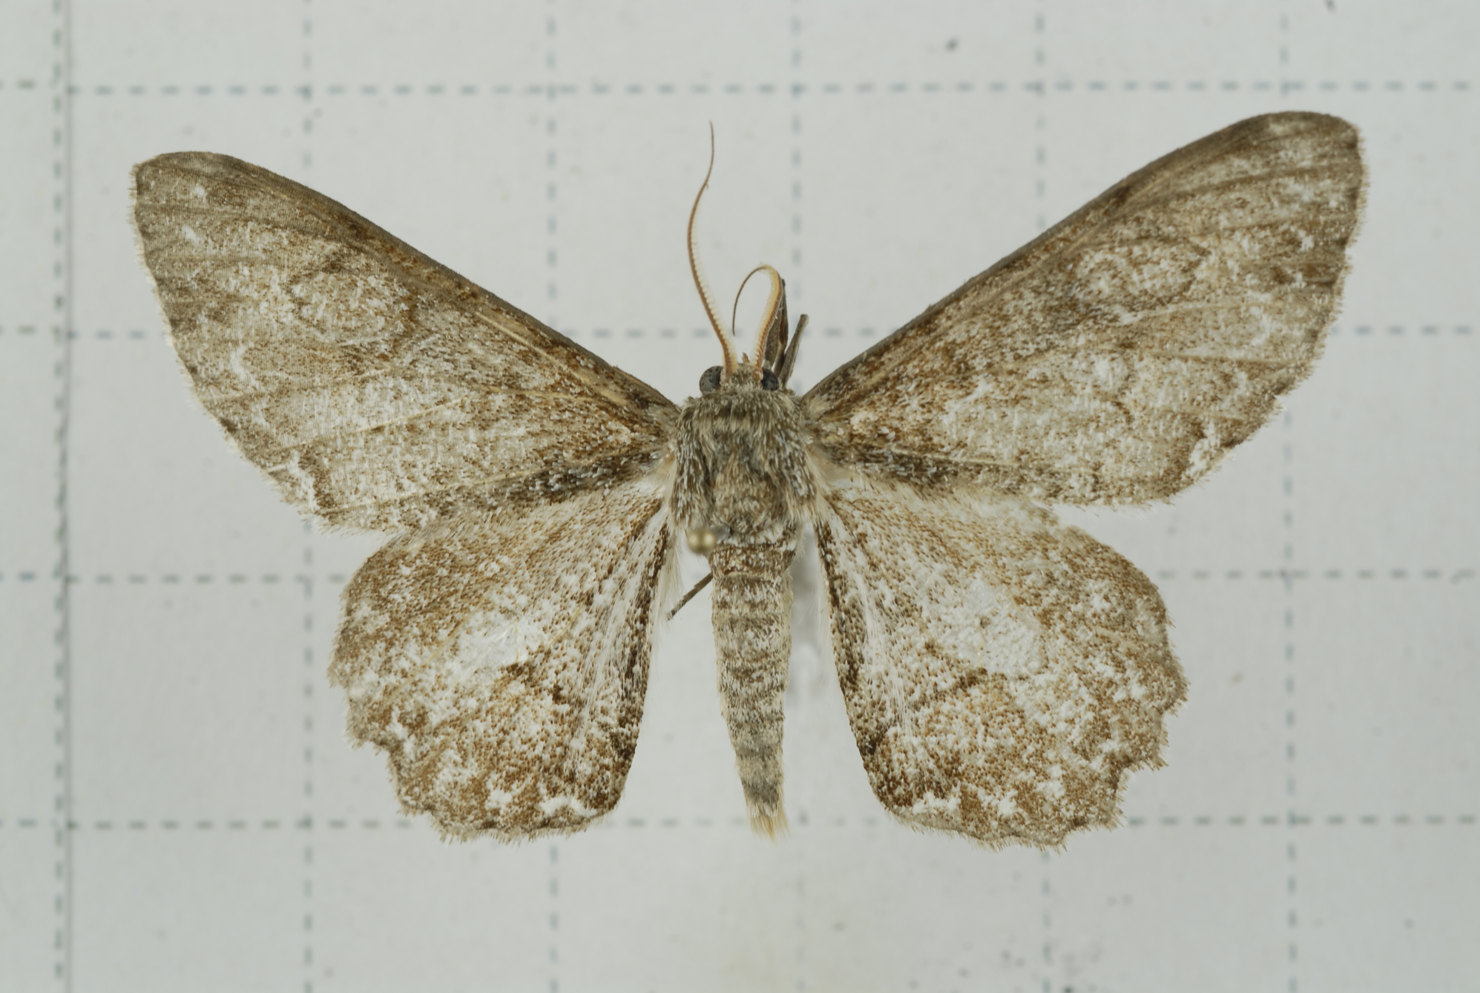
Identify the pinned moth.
Cusiala boarmoides boarmoides
